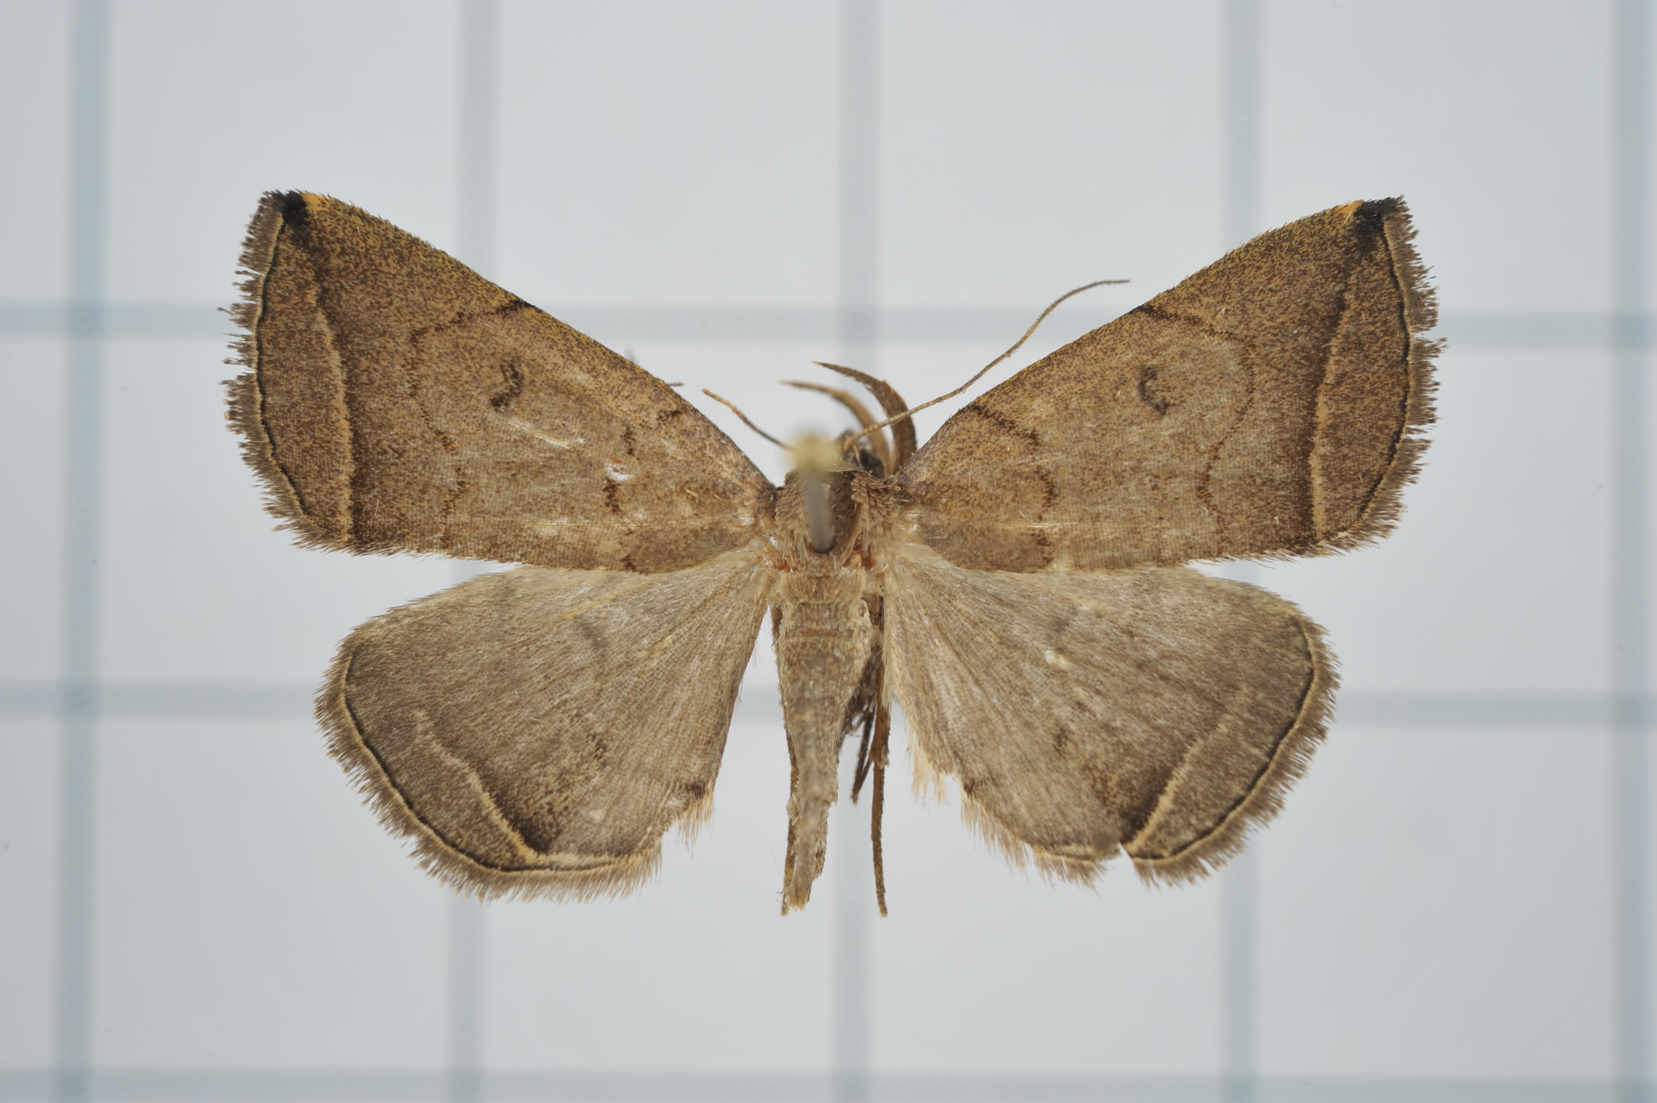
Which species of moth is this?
Treitschkendia subtriplex
